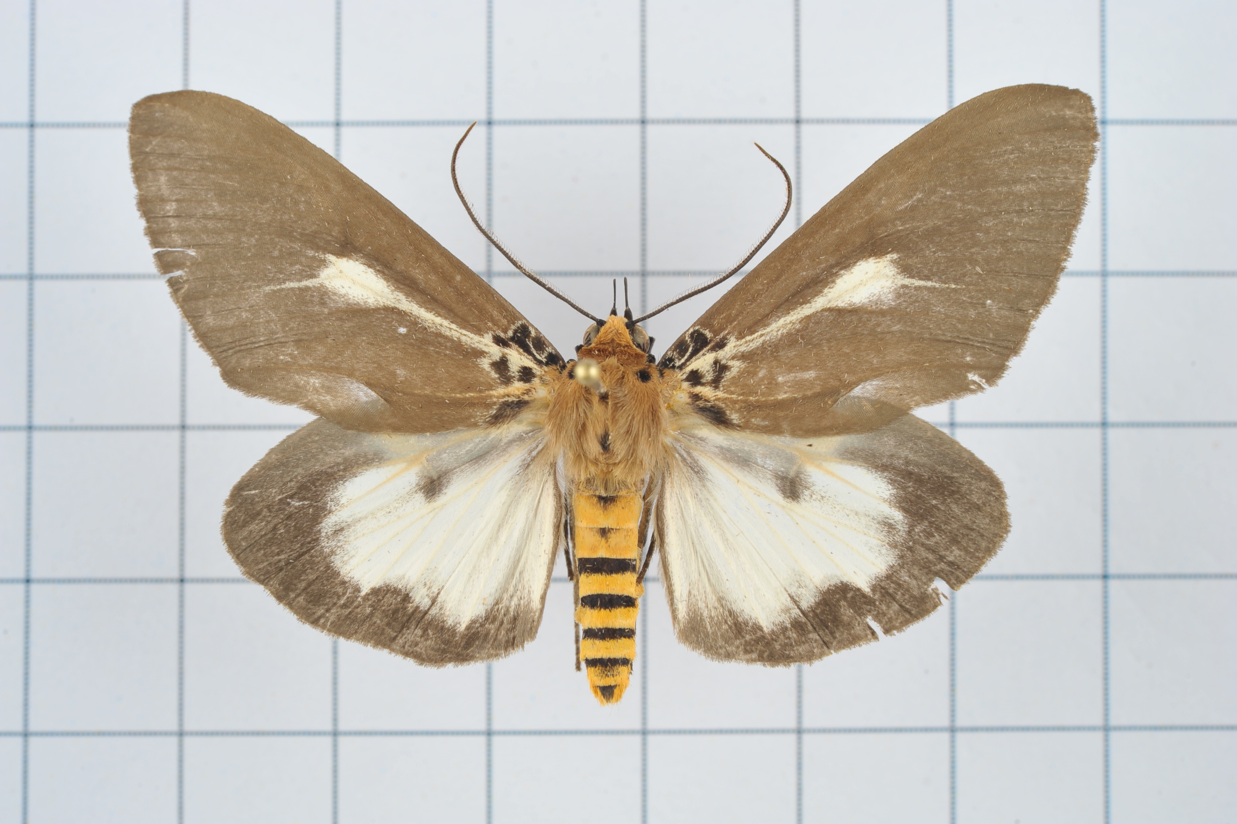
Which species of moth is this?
Asota heliconia zebrina
